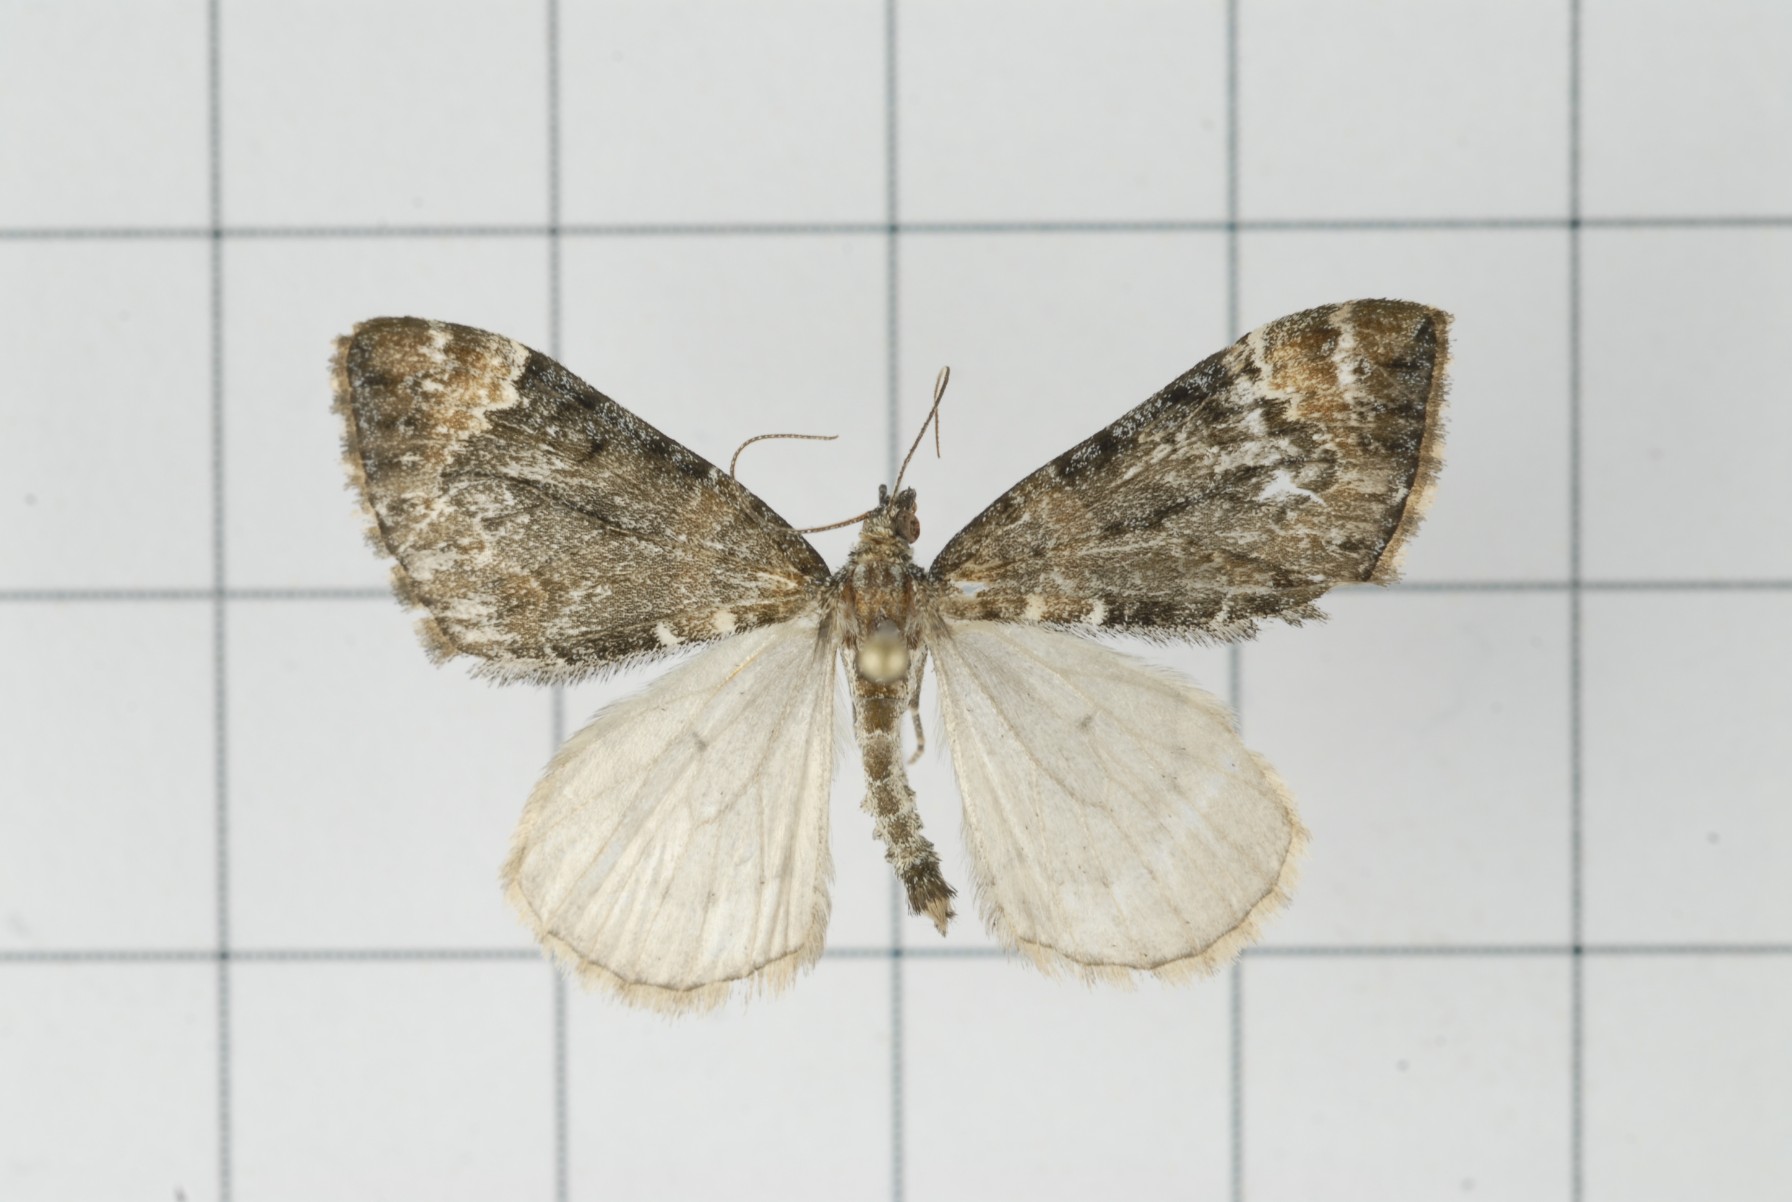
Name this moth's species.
Dysstroma fumata
